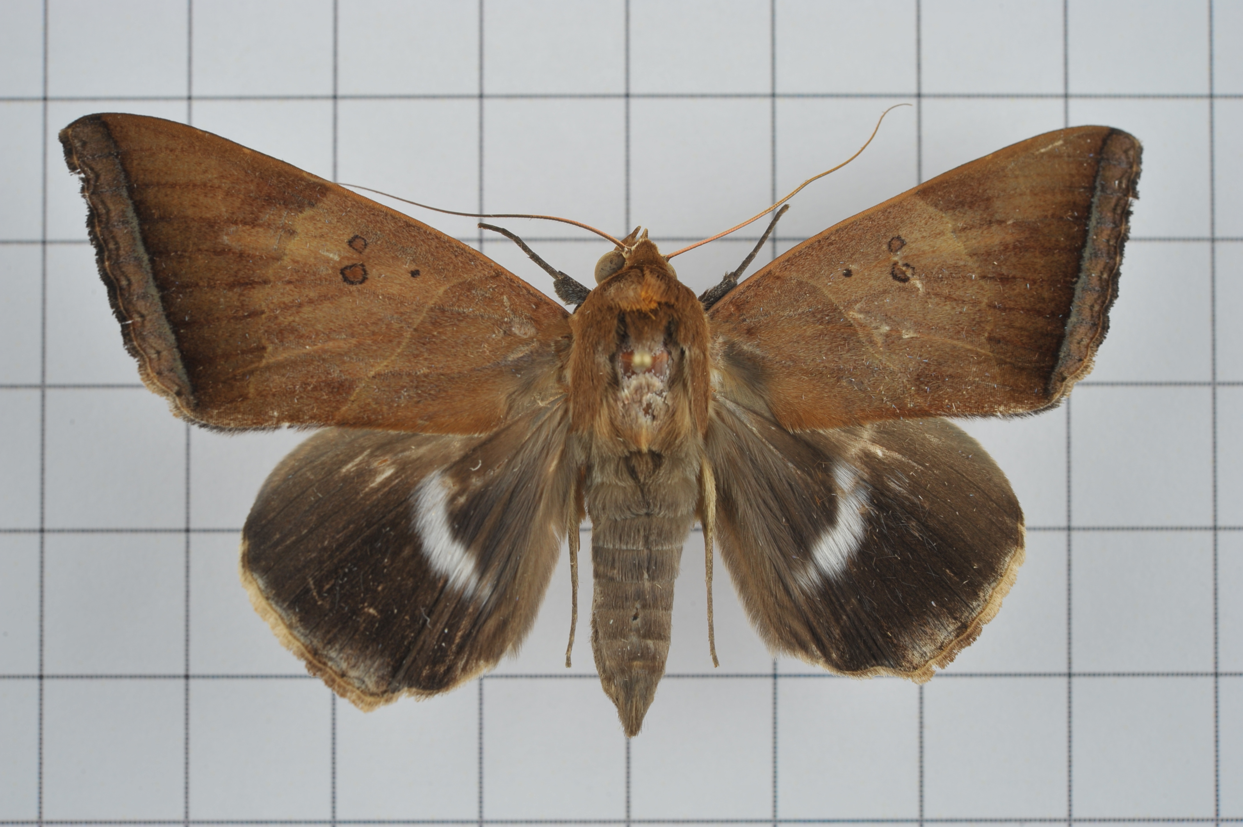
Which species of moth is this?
Artena dotata
